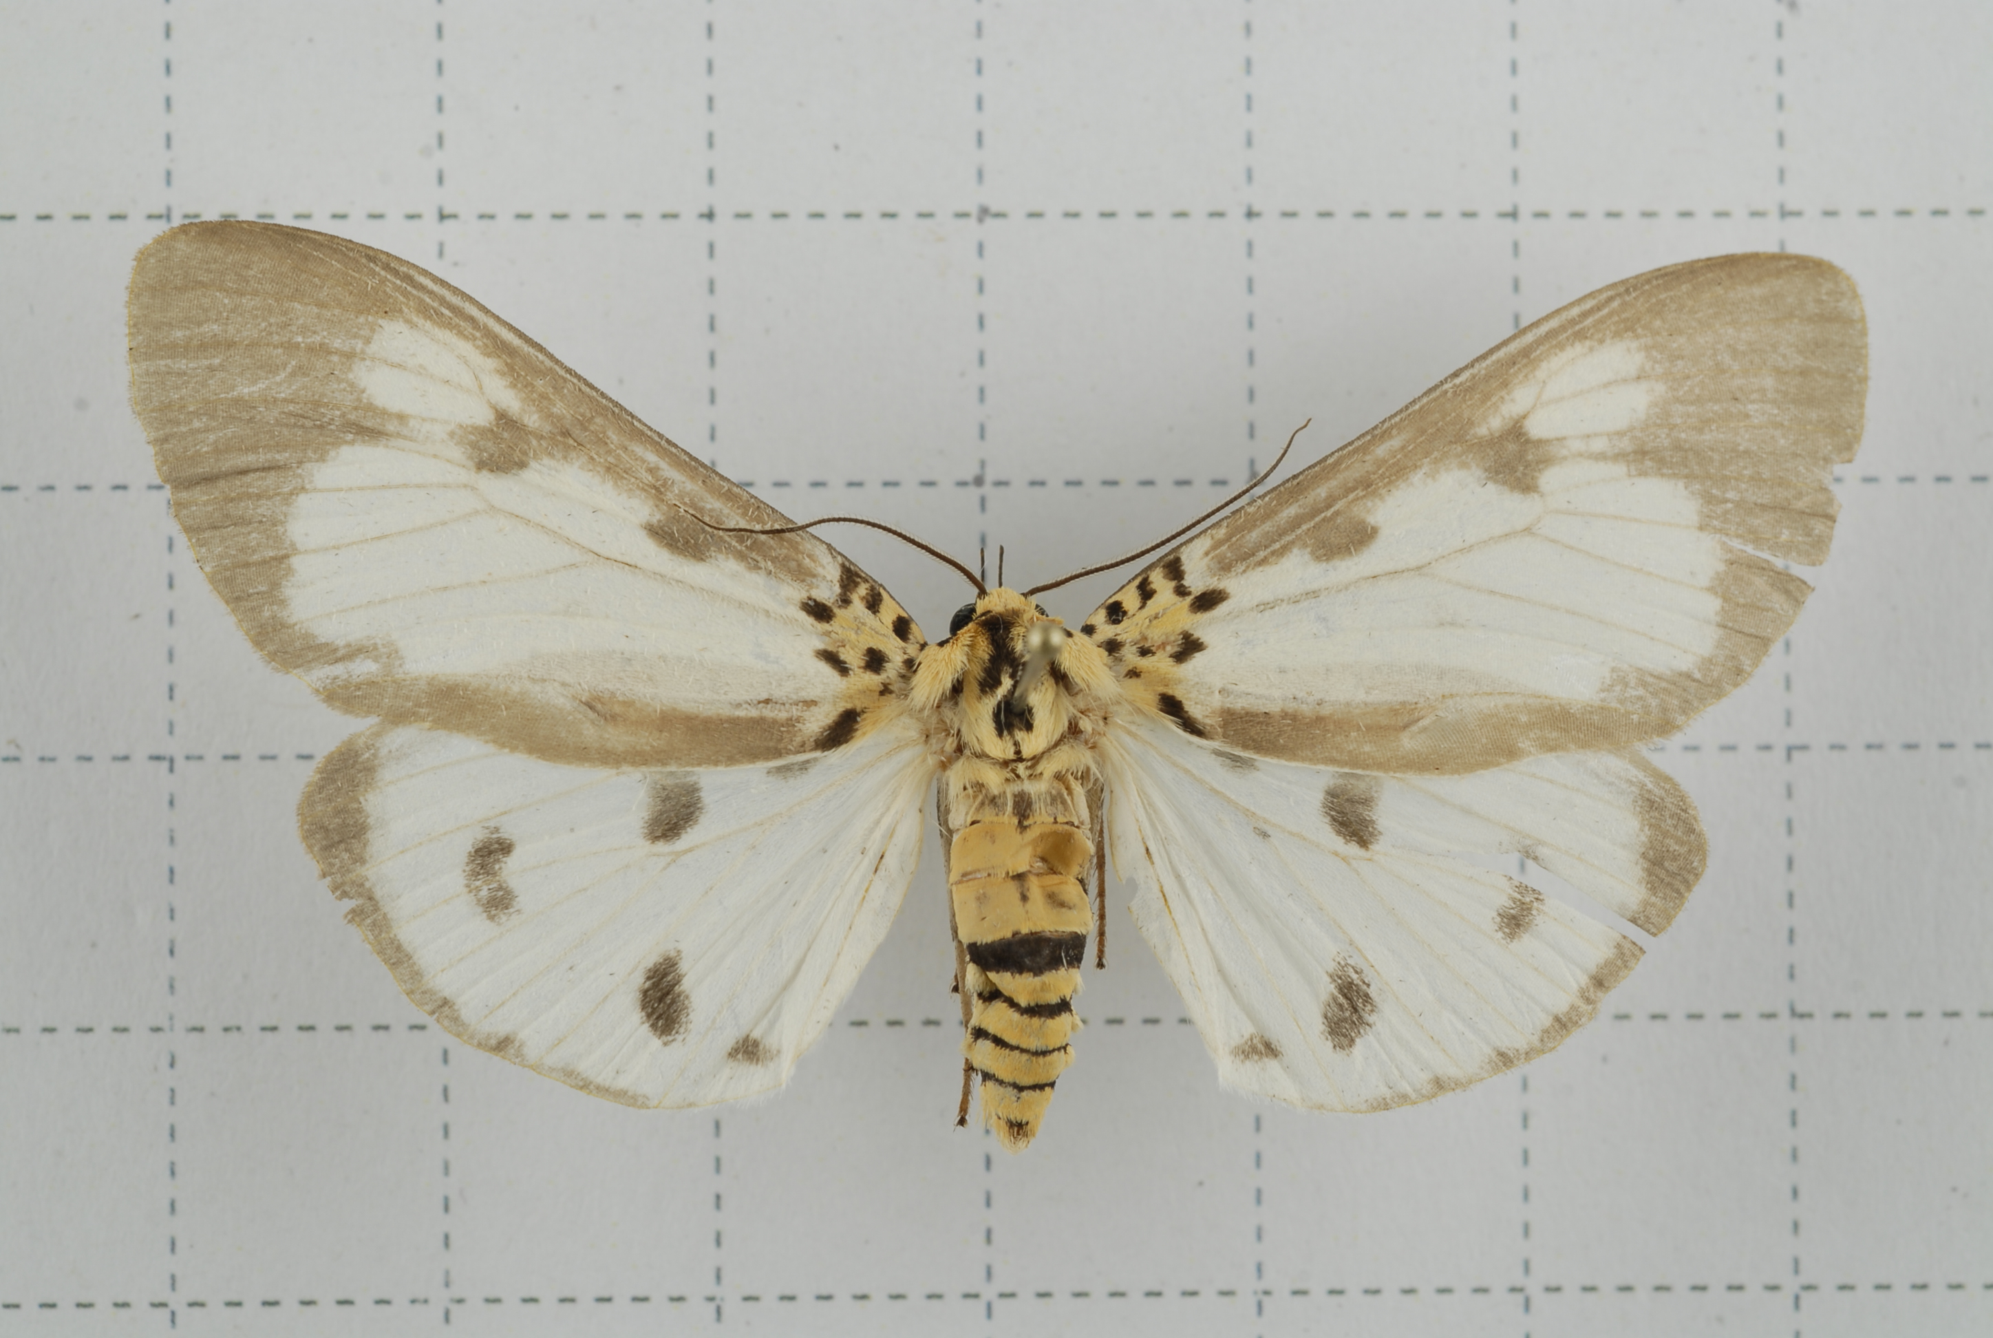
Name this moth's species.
Asota plana lacteata
